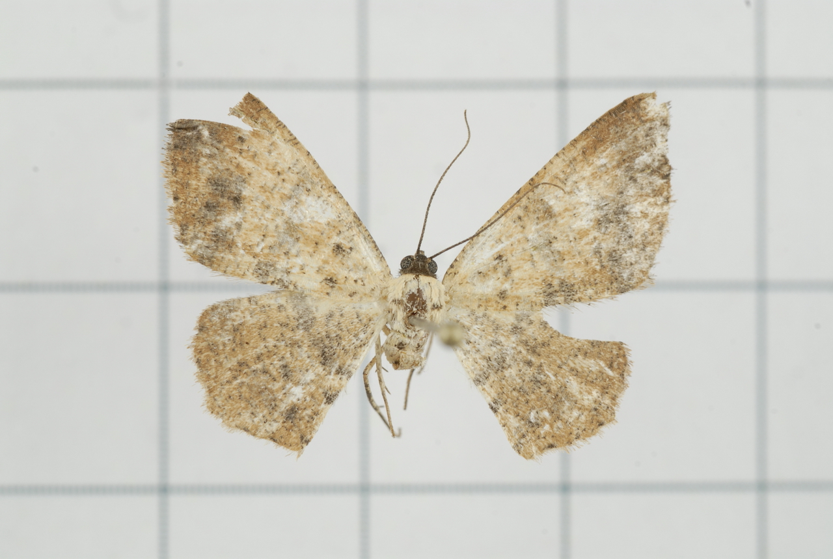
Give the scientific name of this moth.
Lophobates inchoata
